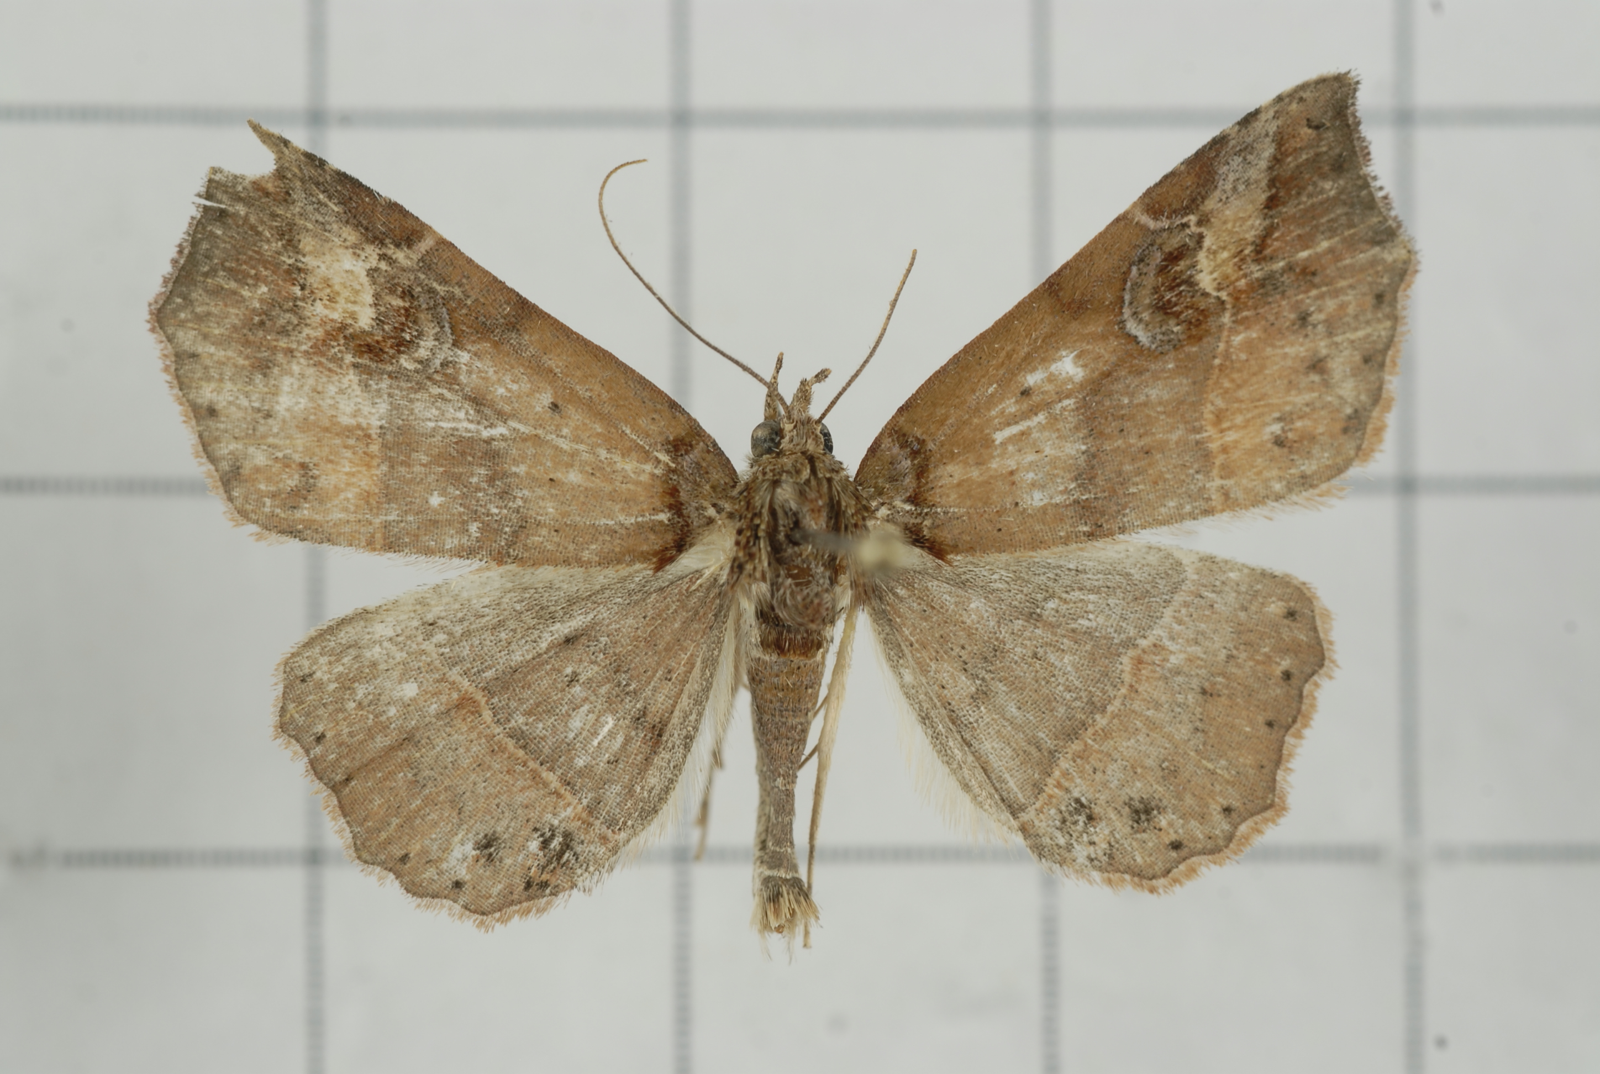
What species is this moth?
Tamba taiwana
